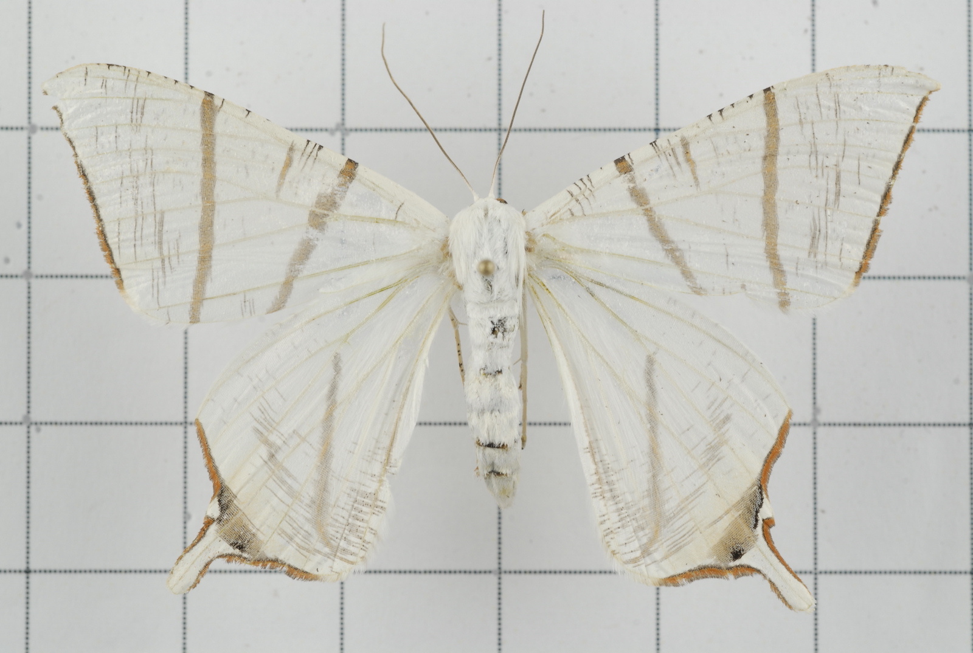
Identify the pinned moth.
Ourapteryx clara formosana
